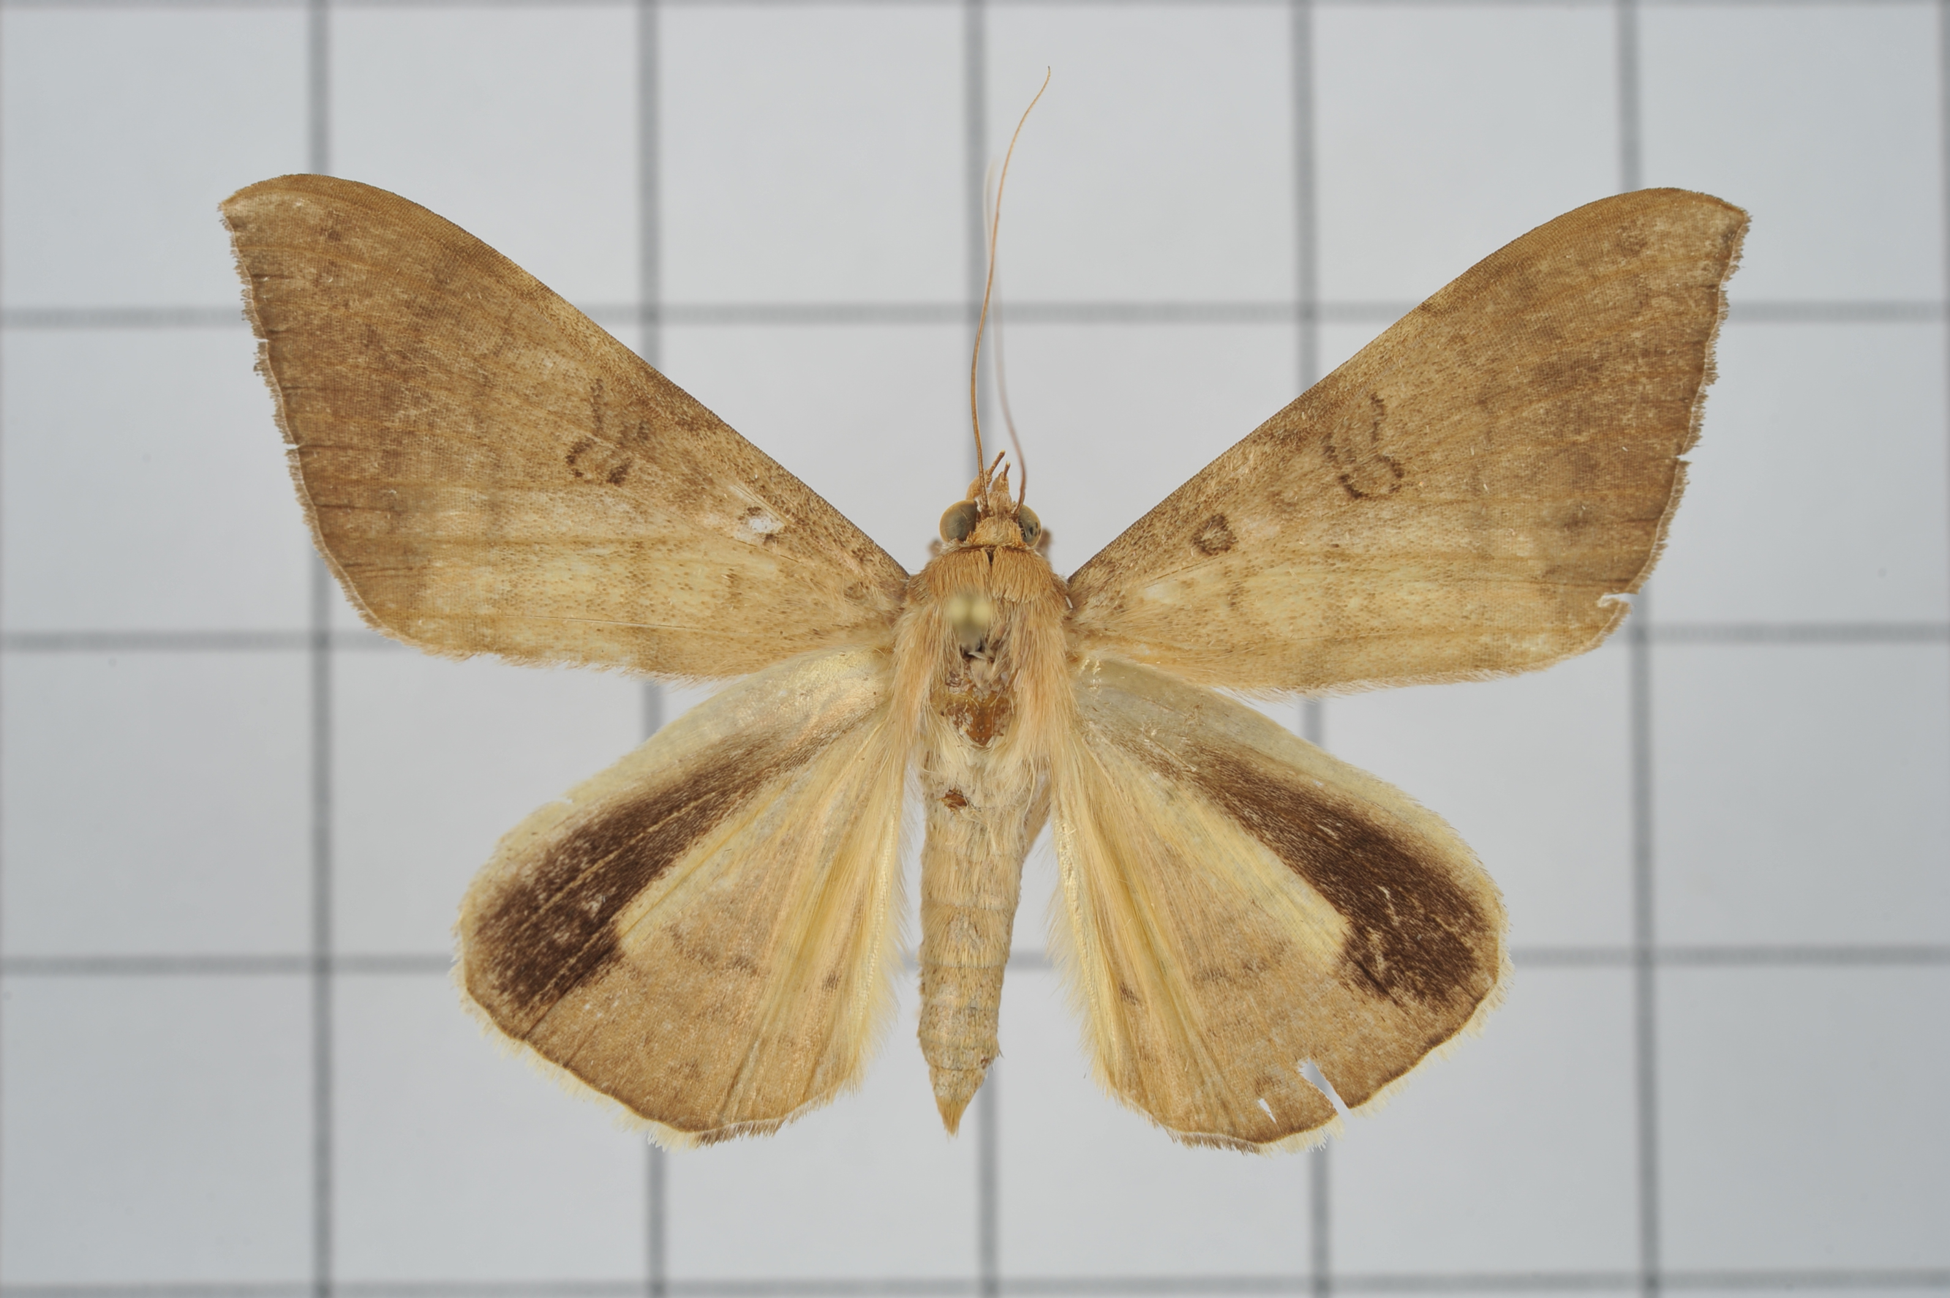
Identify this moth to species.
Oxyodes scrobiculata
